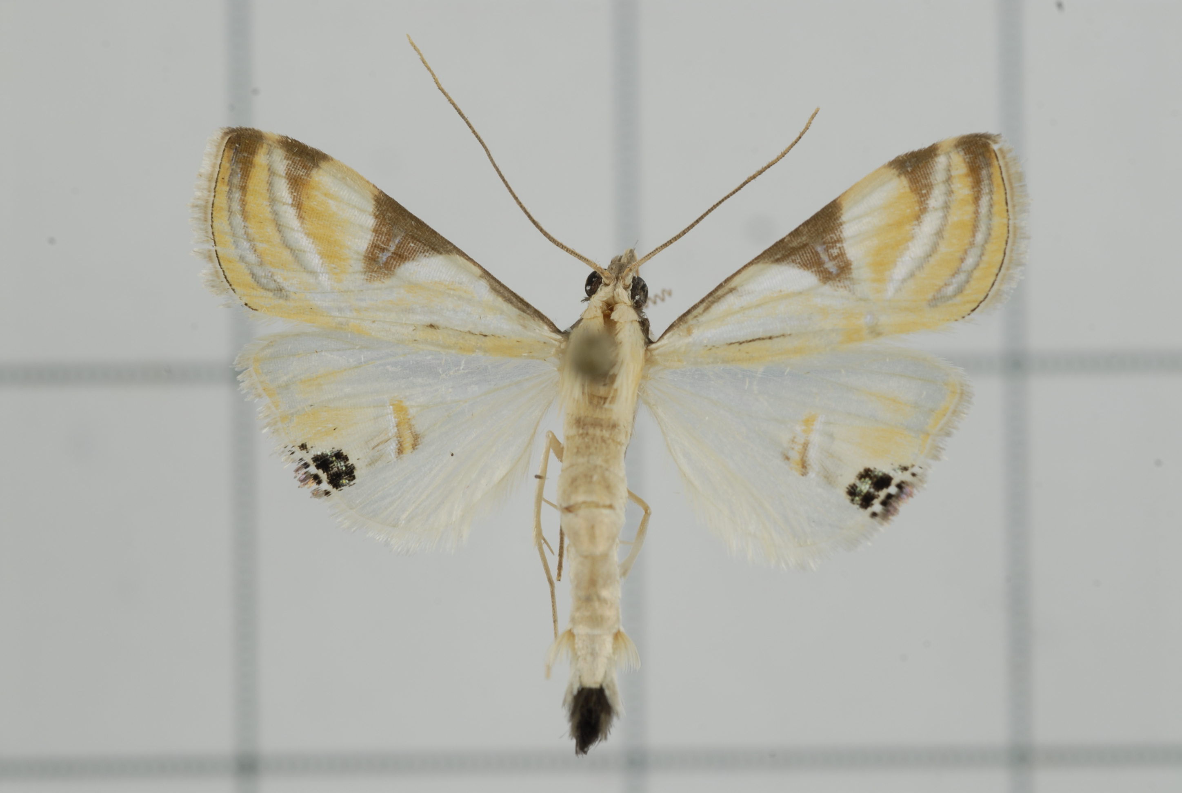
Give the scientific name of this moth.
Talanga sexpunctalis
